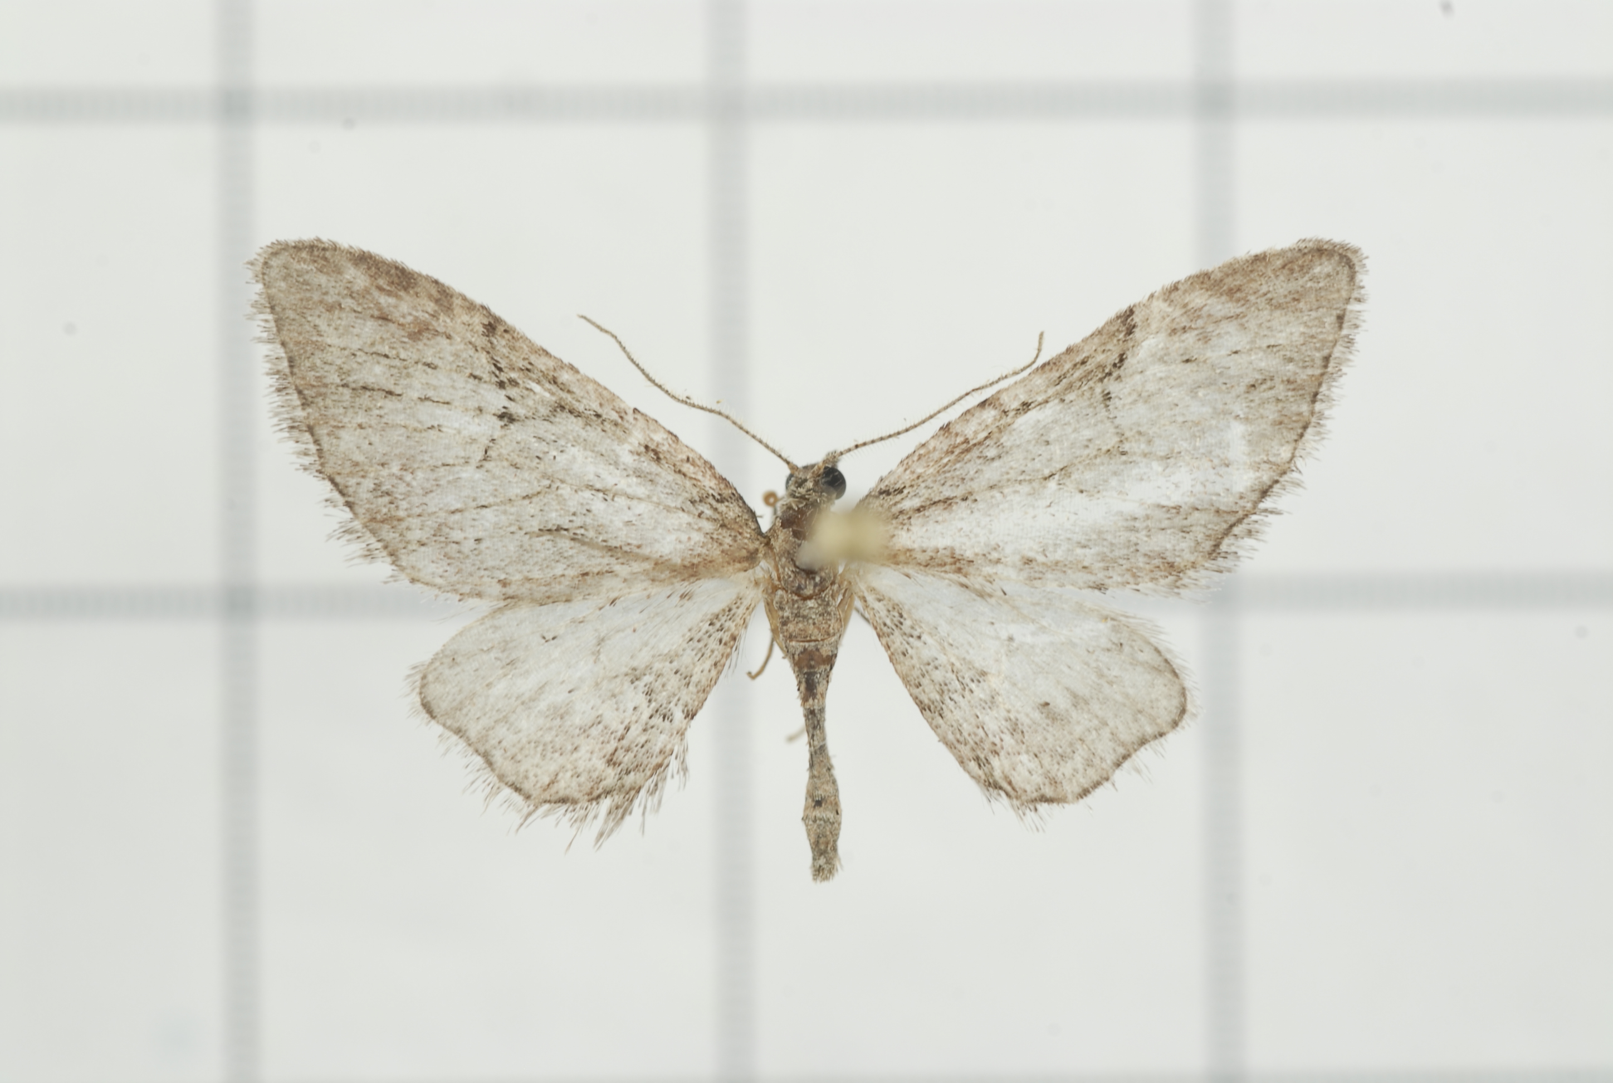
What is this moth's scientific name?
Eupithecia astricta
